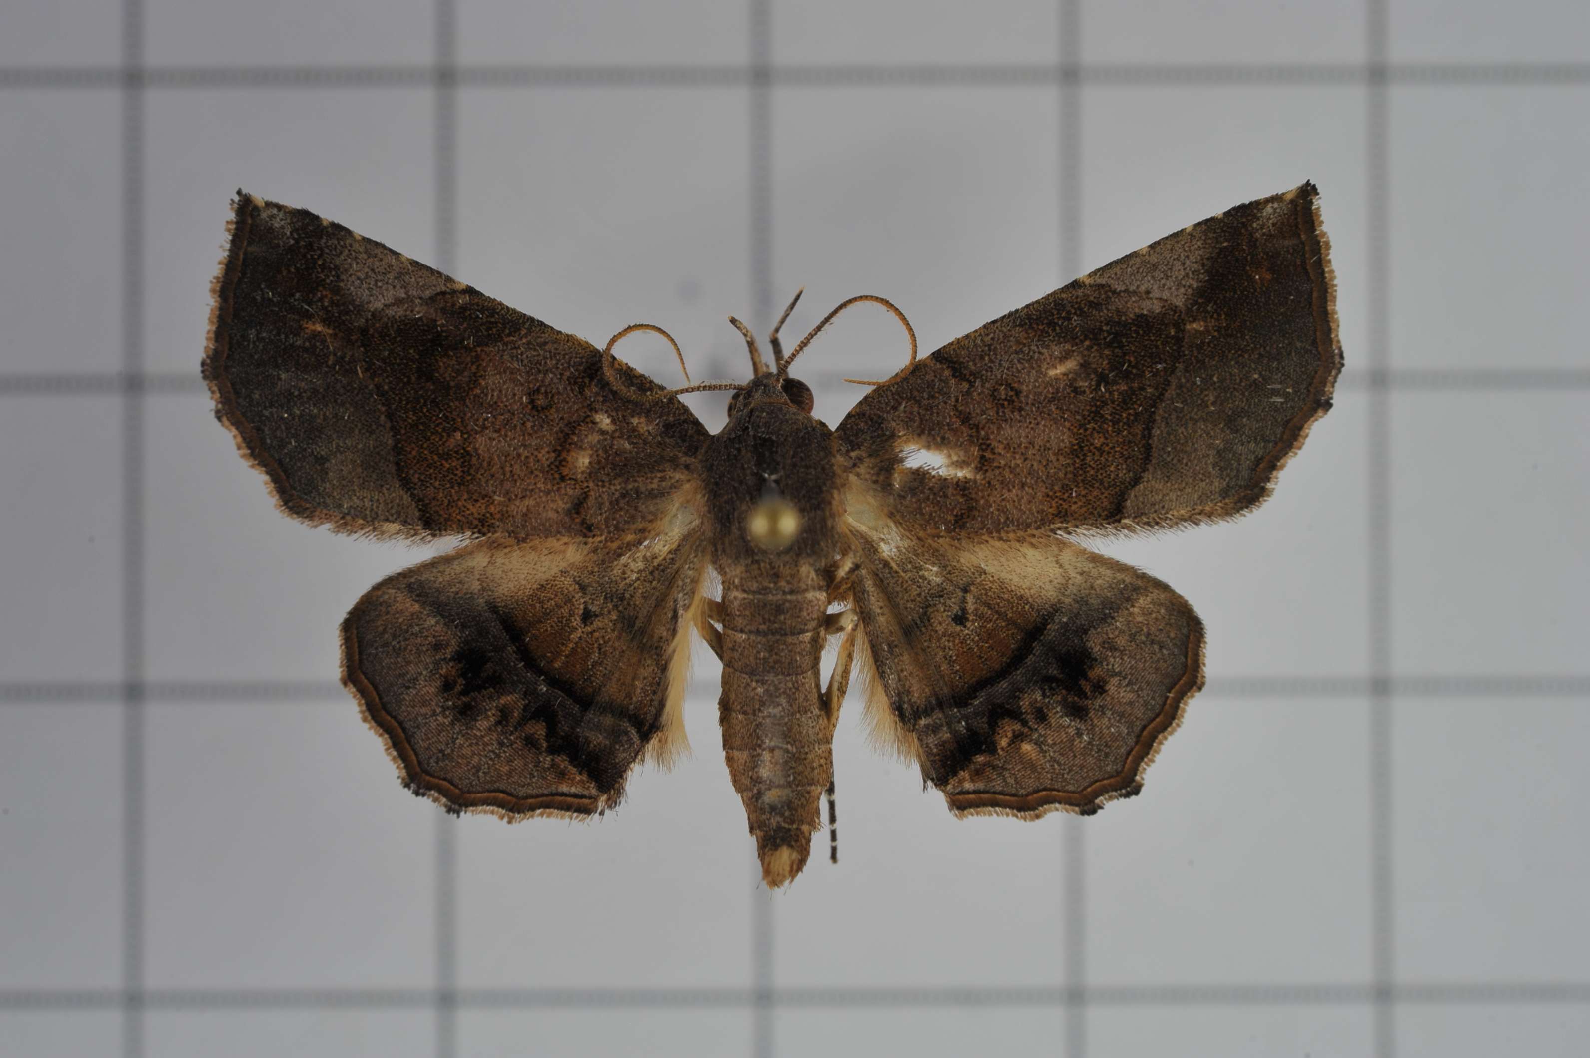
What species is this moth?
Pangrapta trilineata
